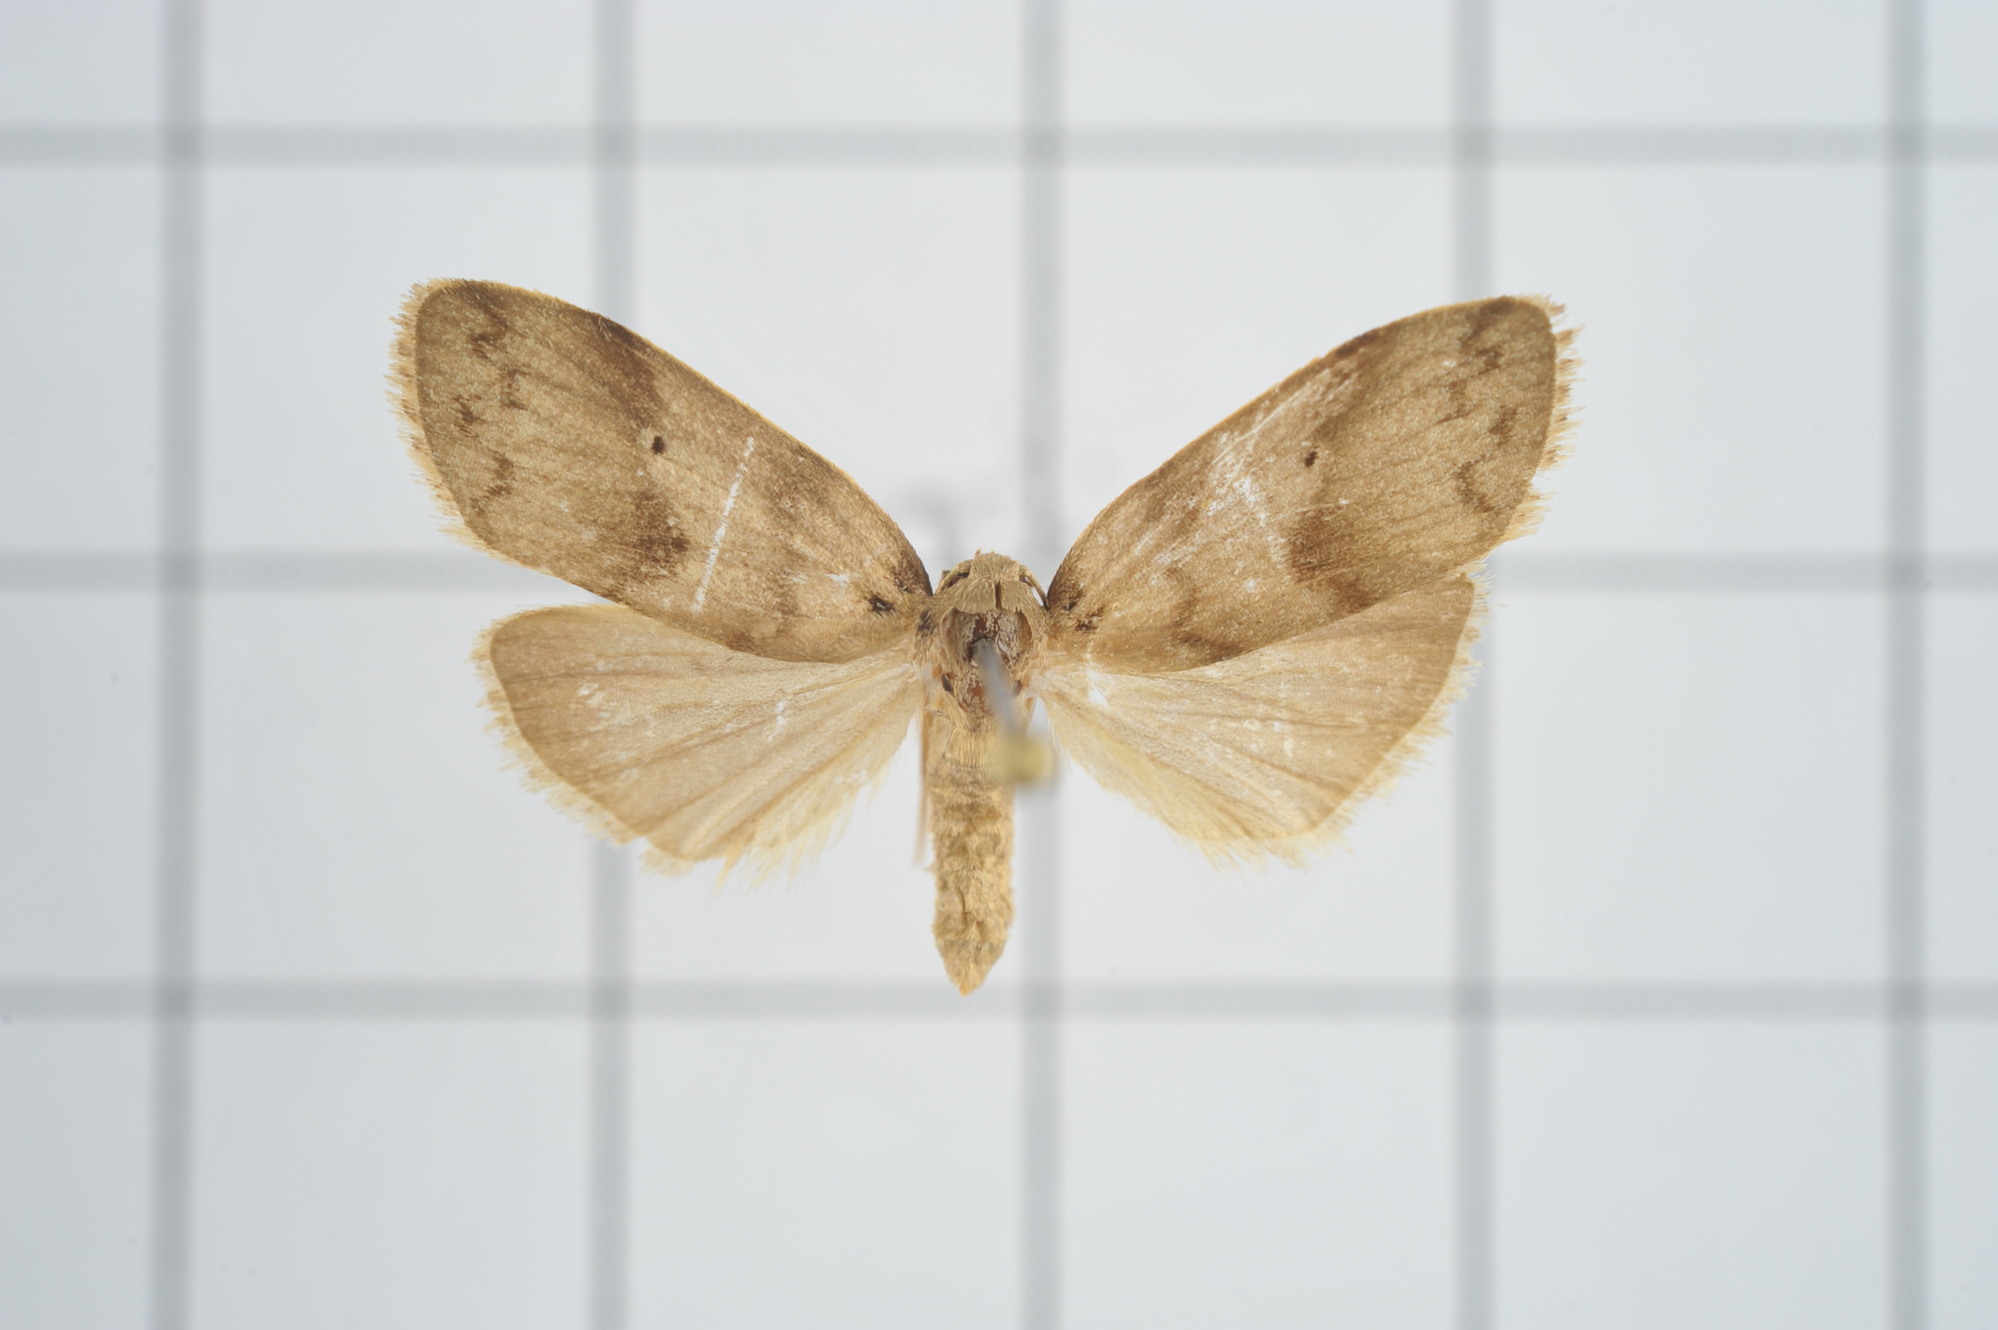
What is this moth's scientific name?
Eugoa cernyi
